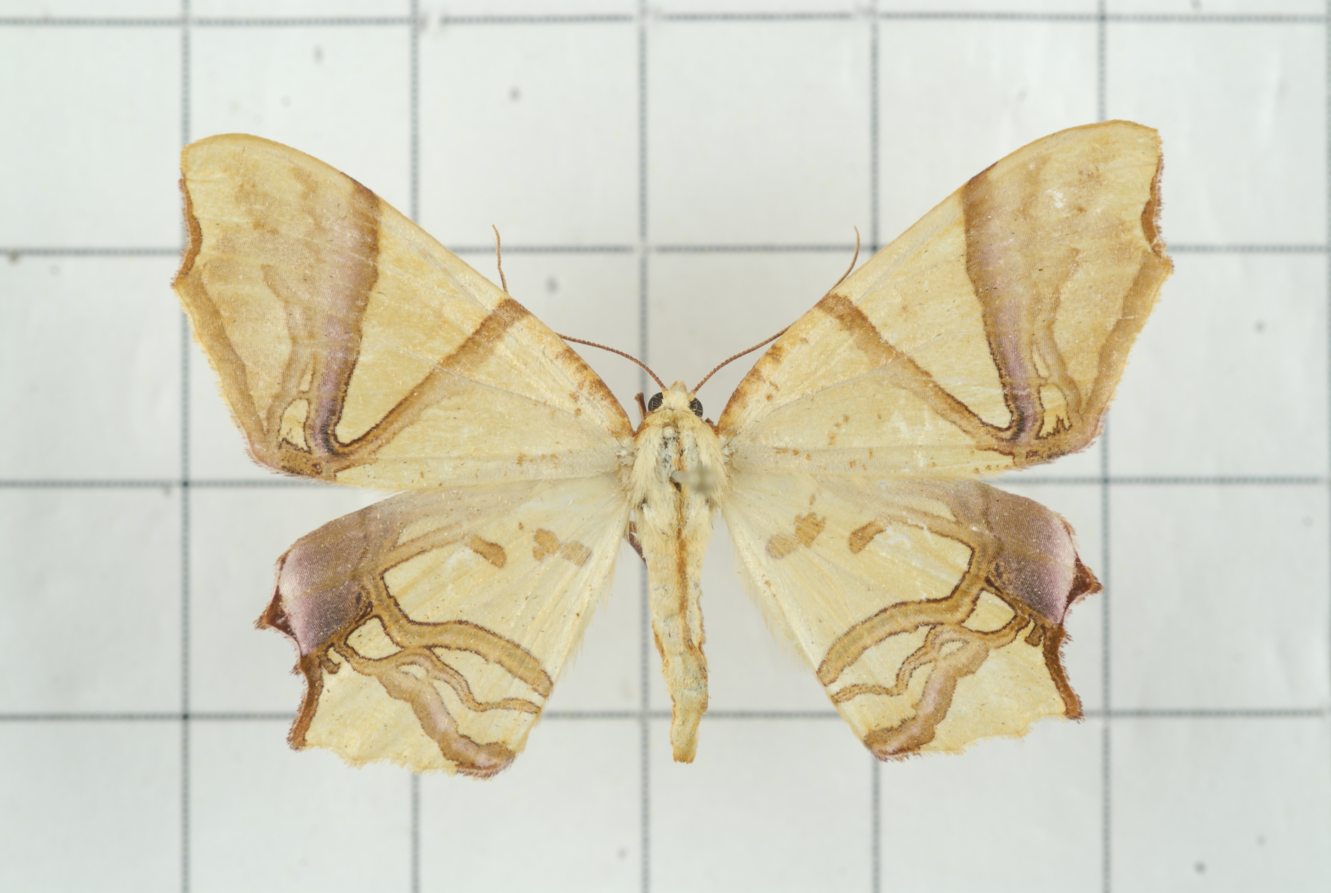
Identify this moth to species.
Trotocraspeda divaricata
